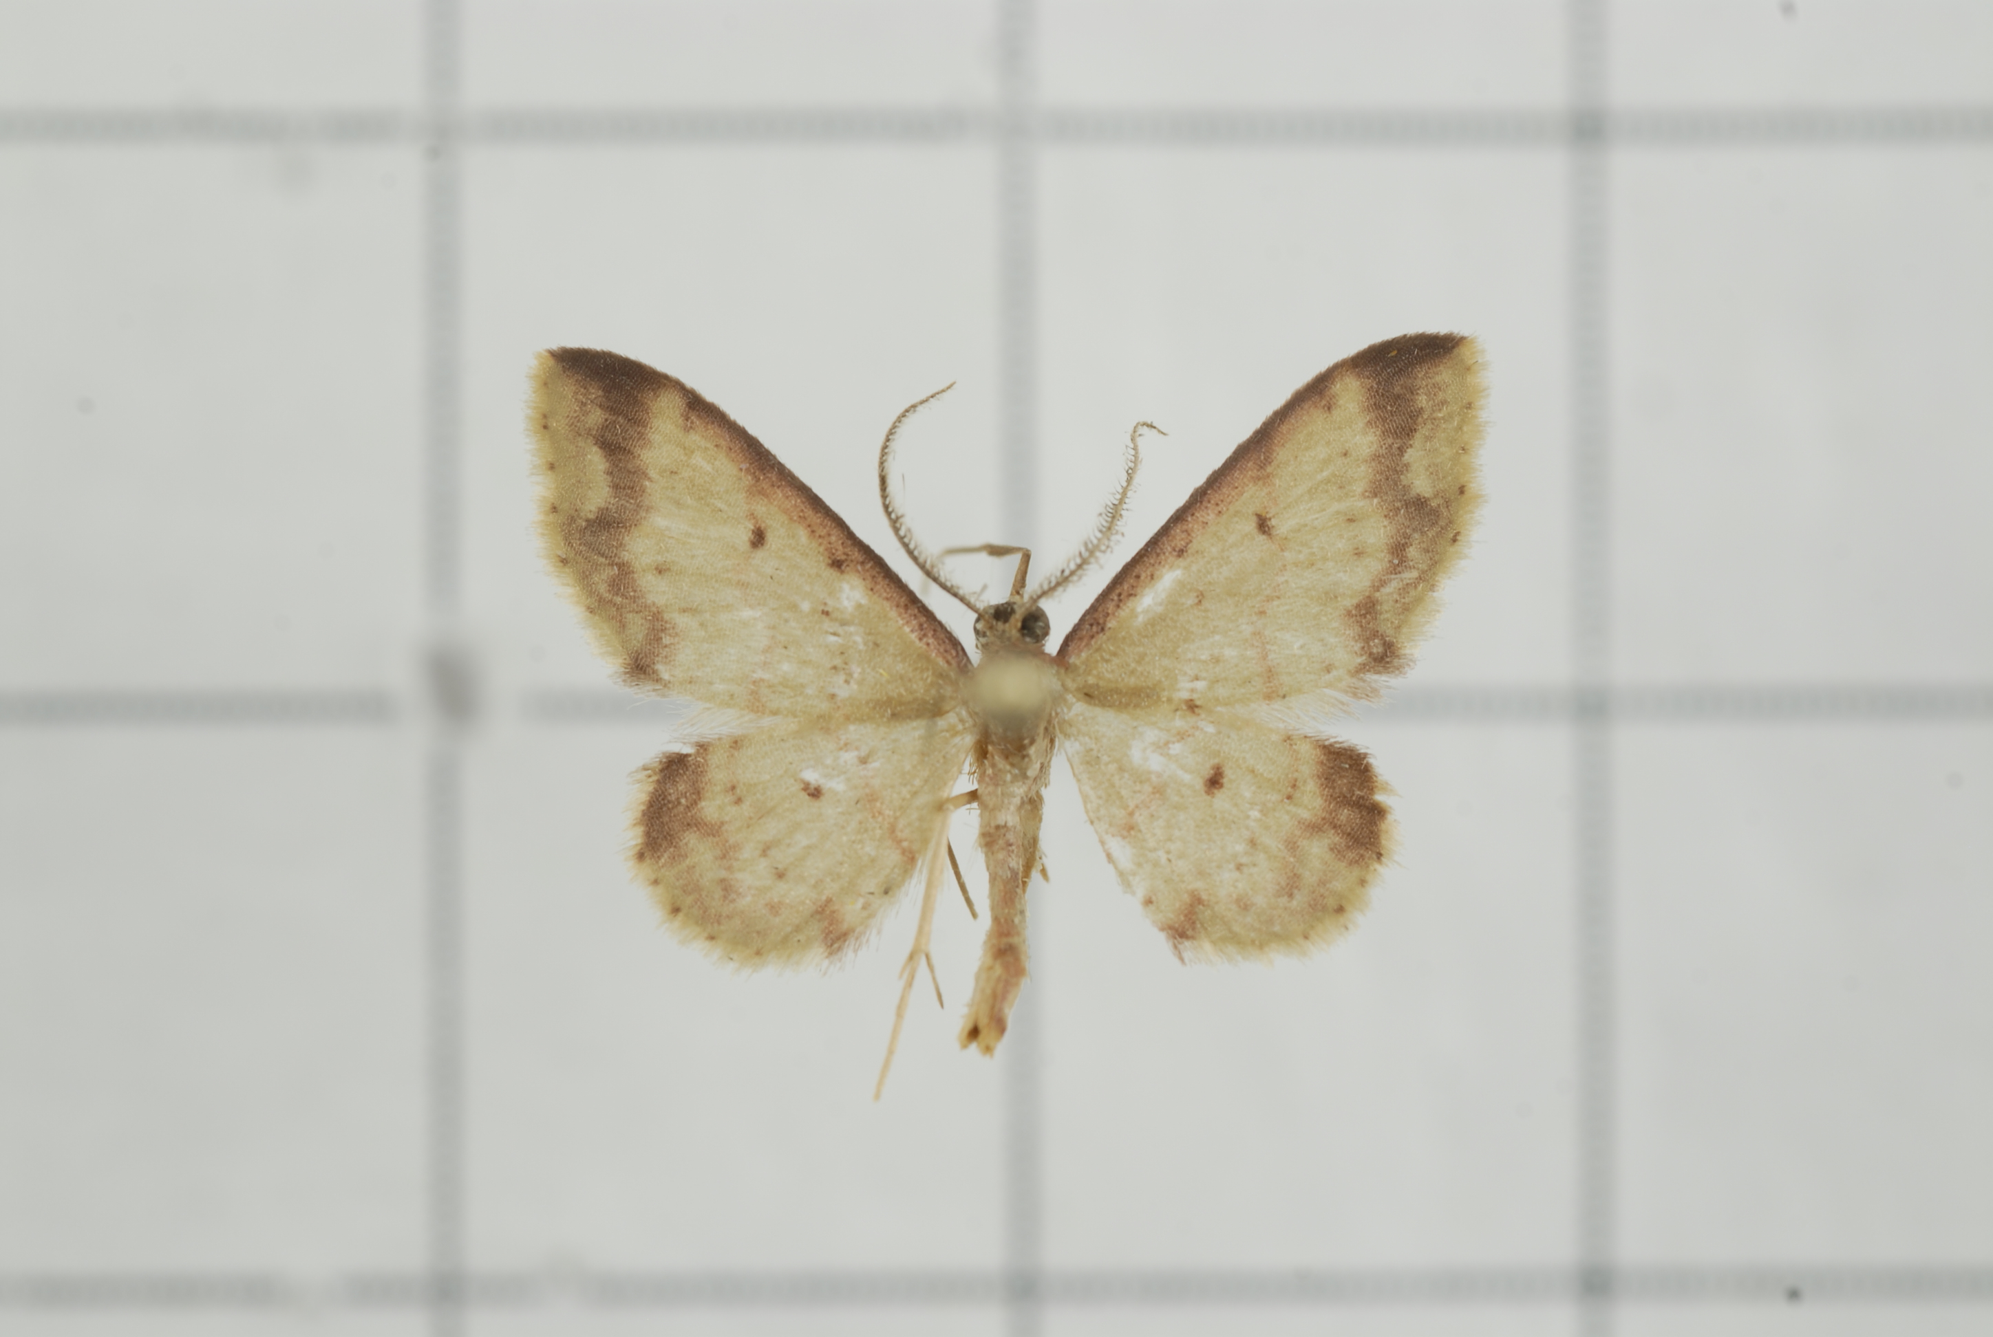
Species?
Idaea paraula
